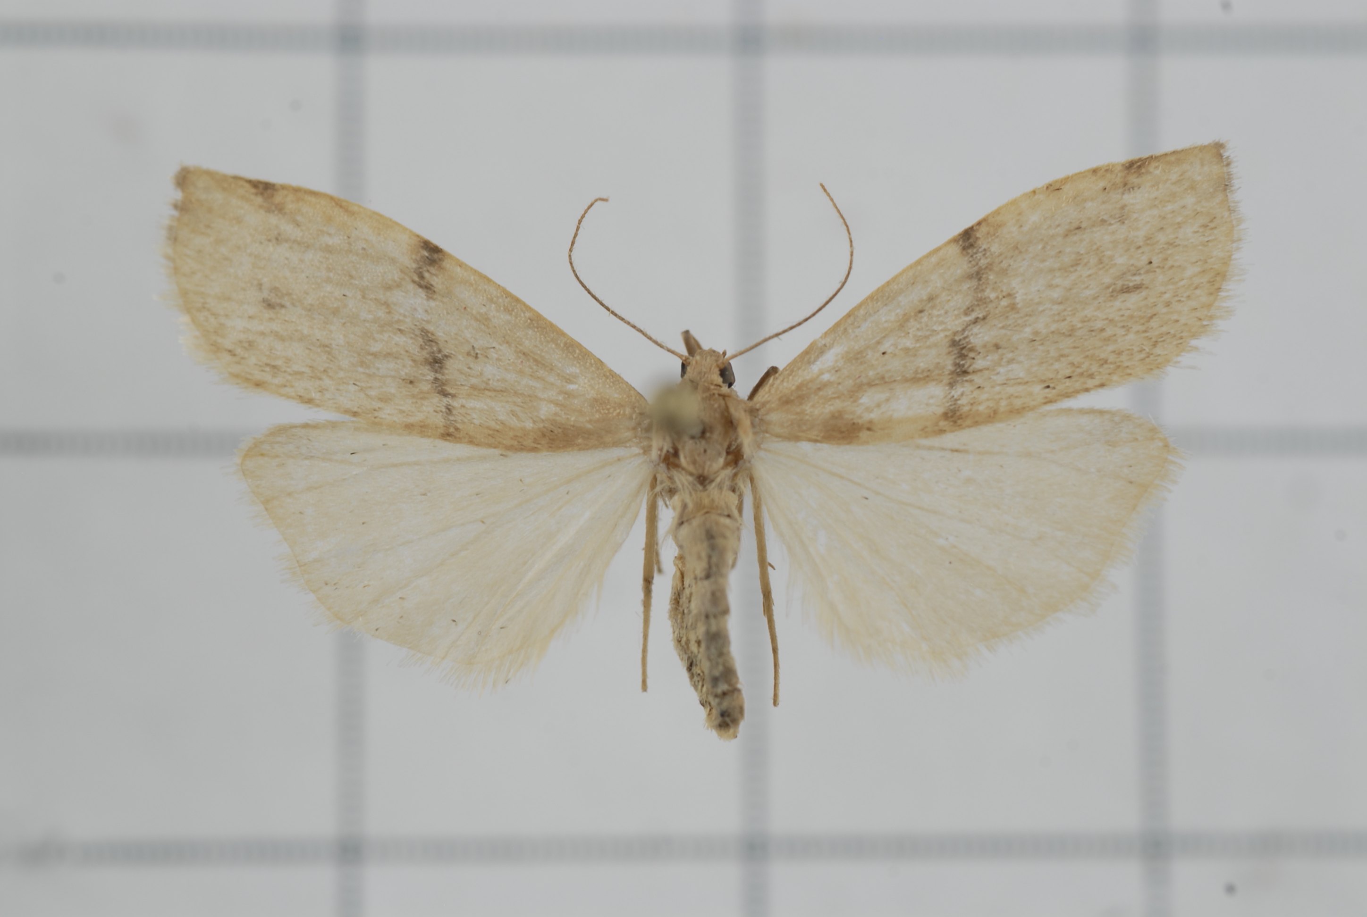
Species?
Mithuna arizana
